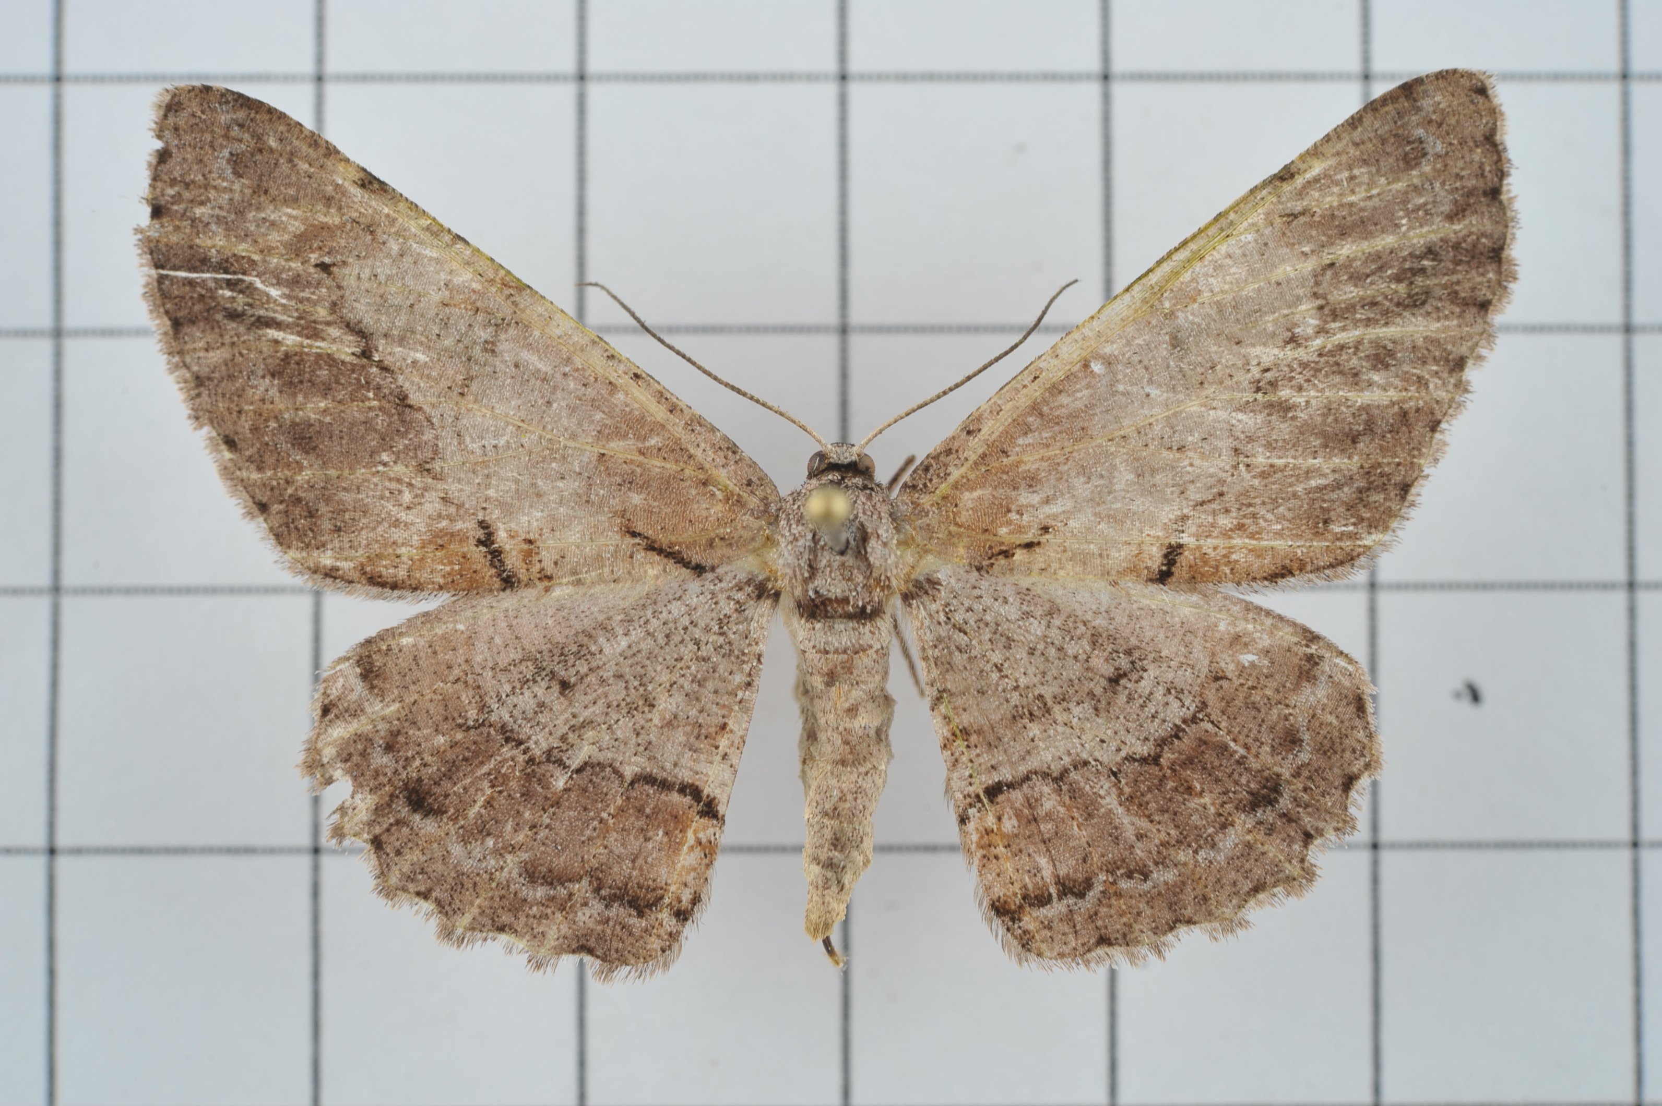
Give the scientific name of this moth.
Hypomecis obliquisigna
